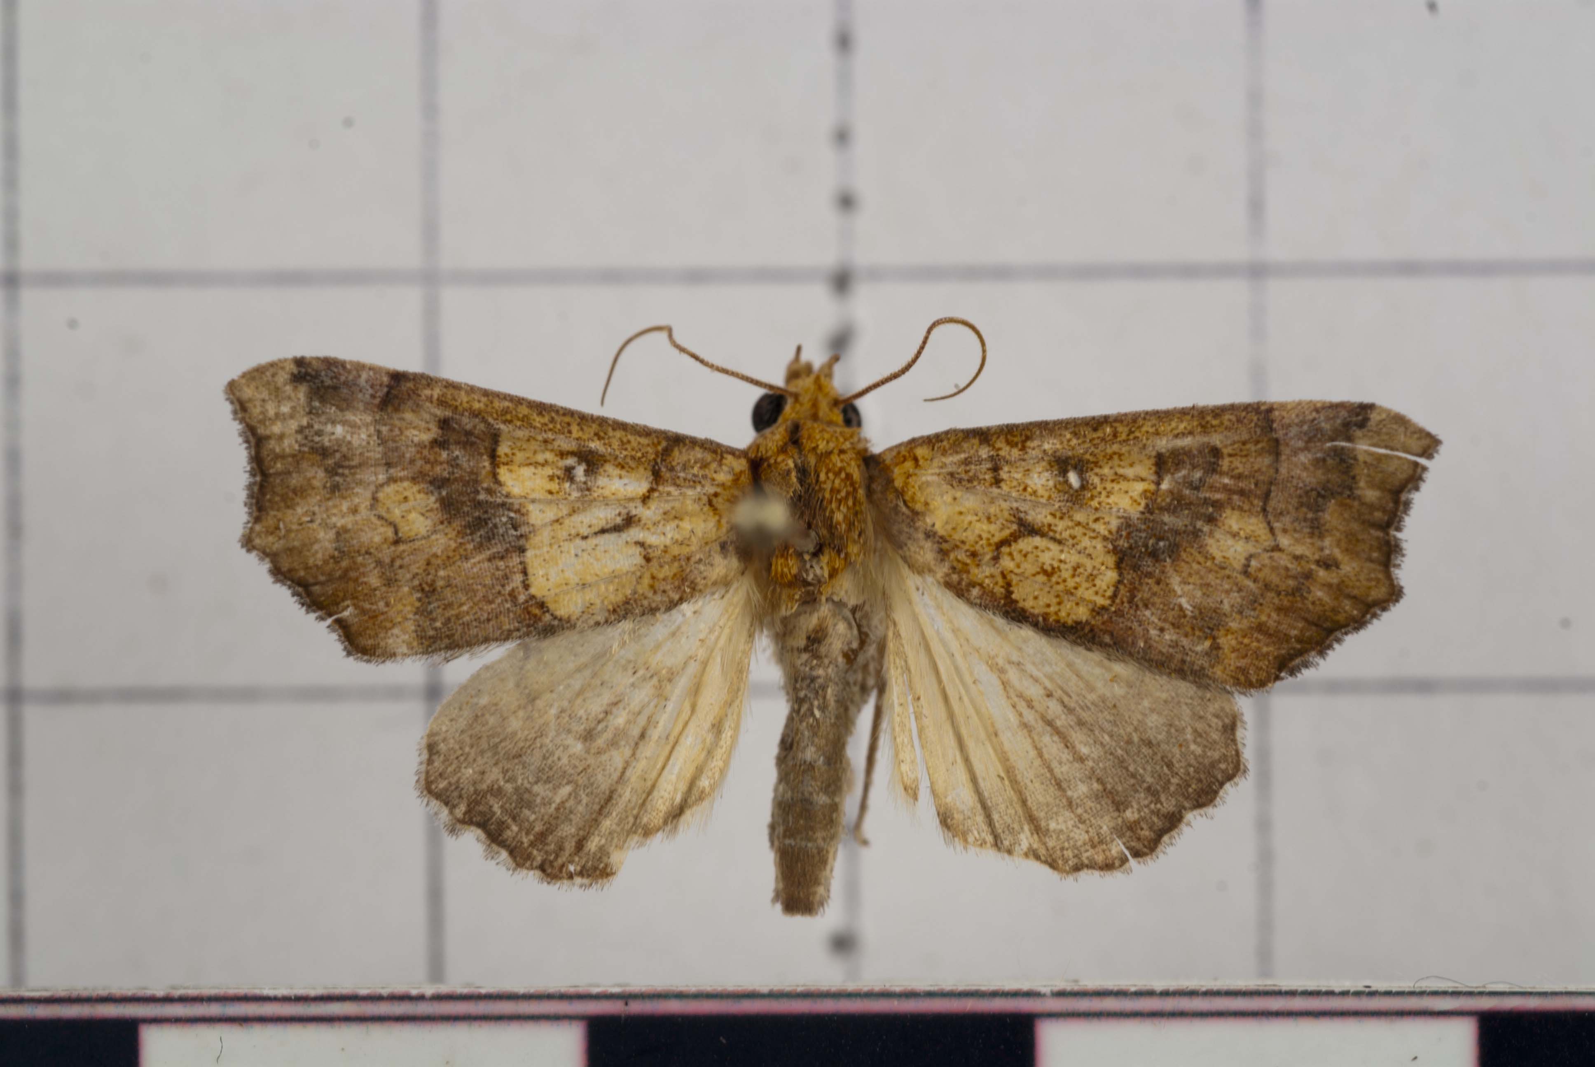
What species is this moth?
Cosmophila lyona
